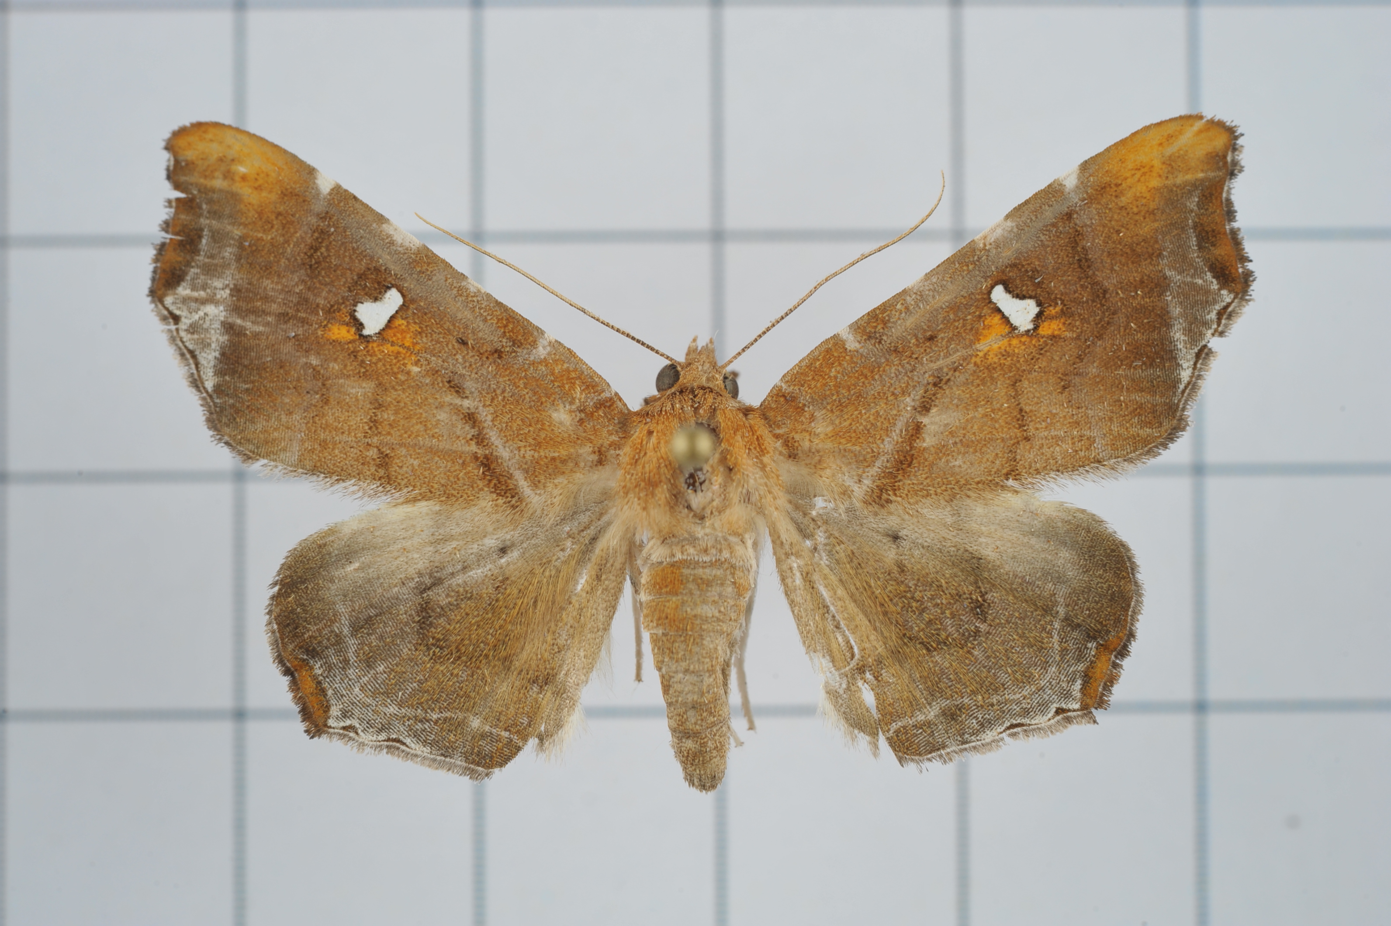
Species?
Episparis taiwana
